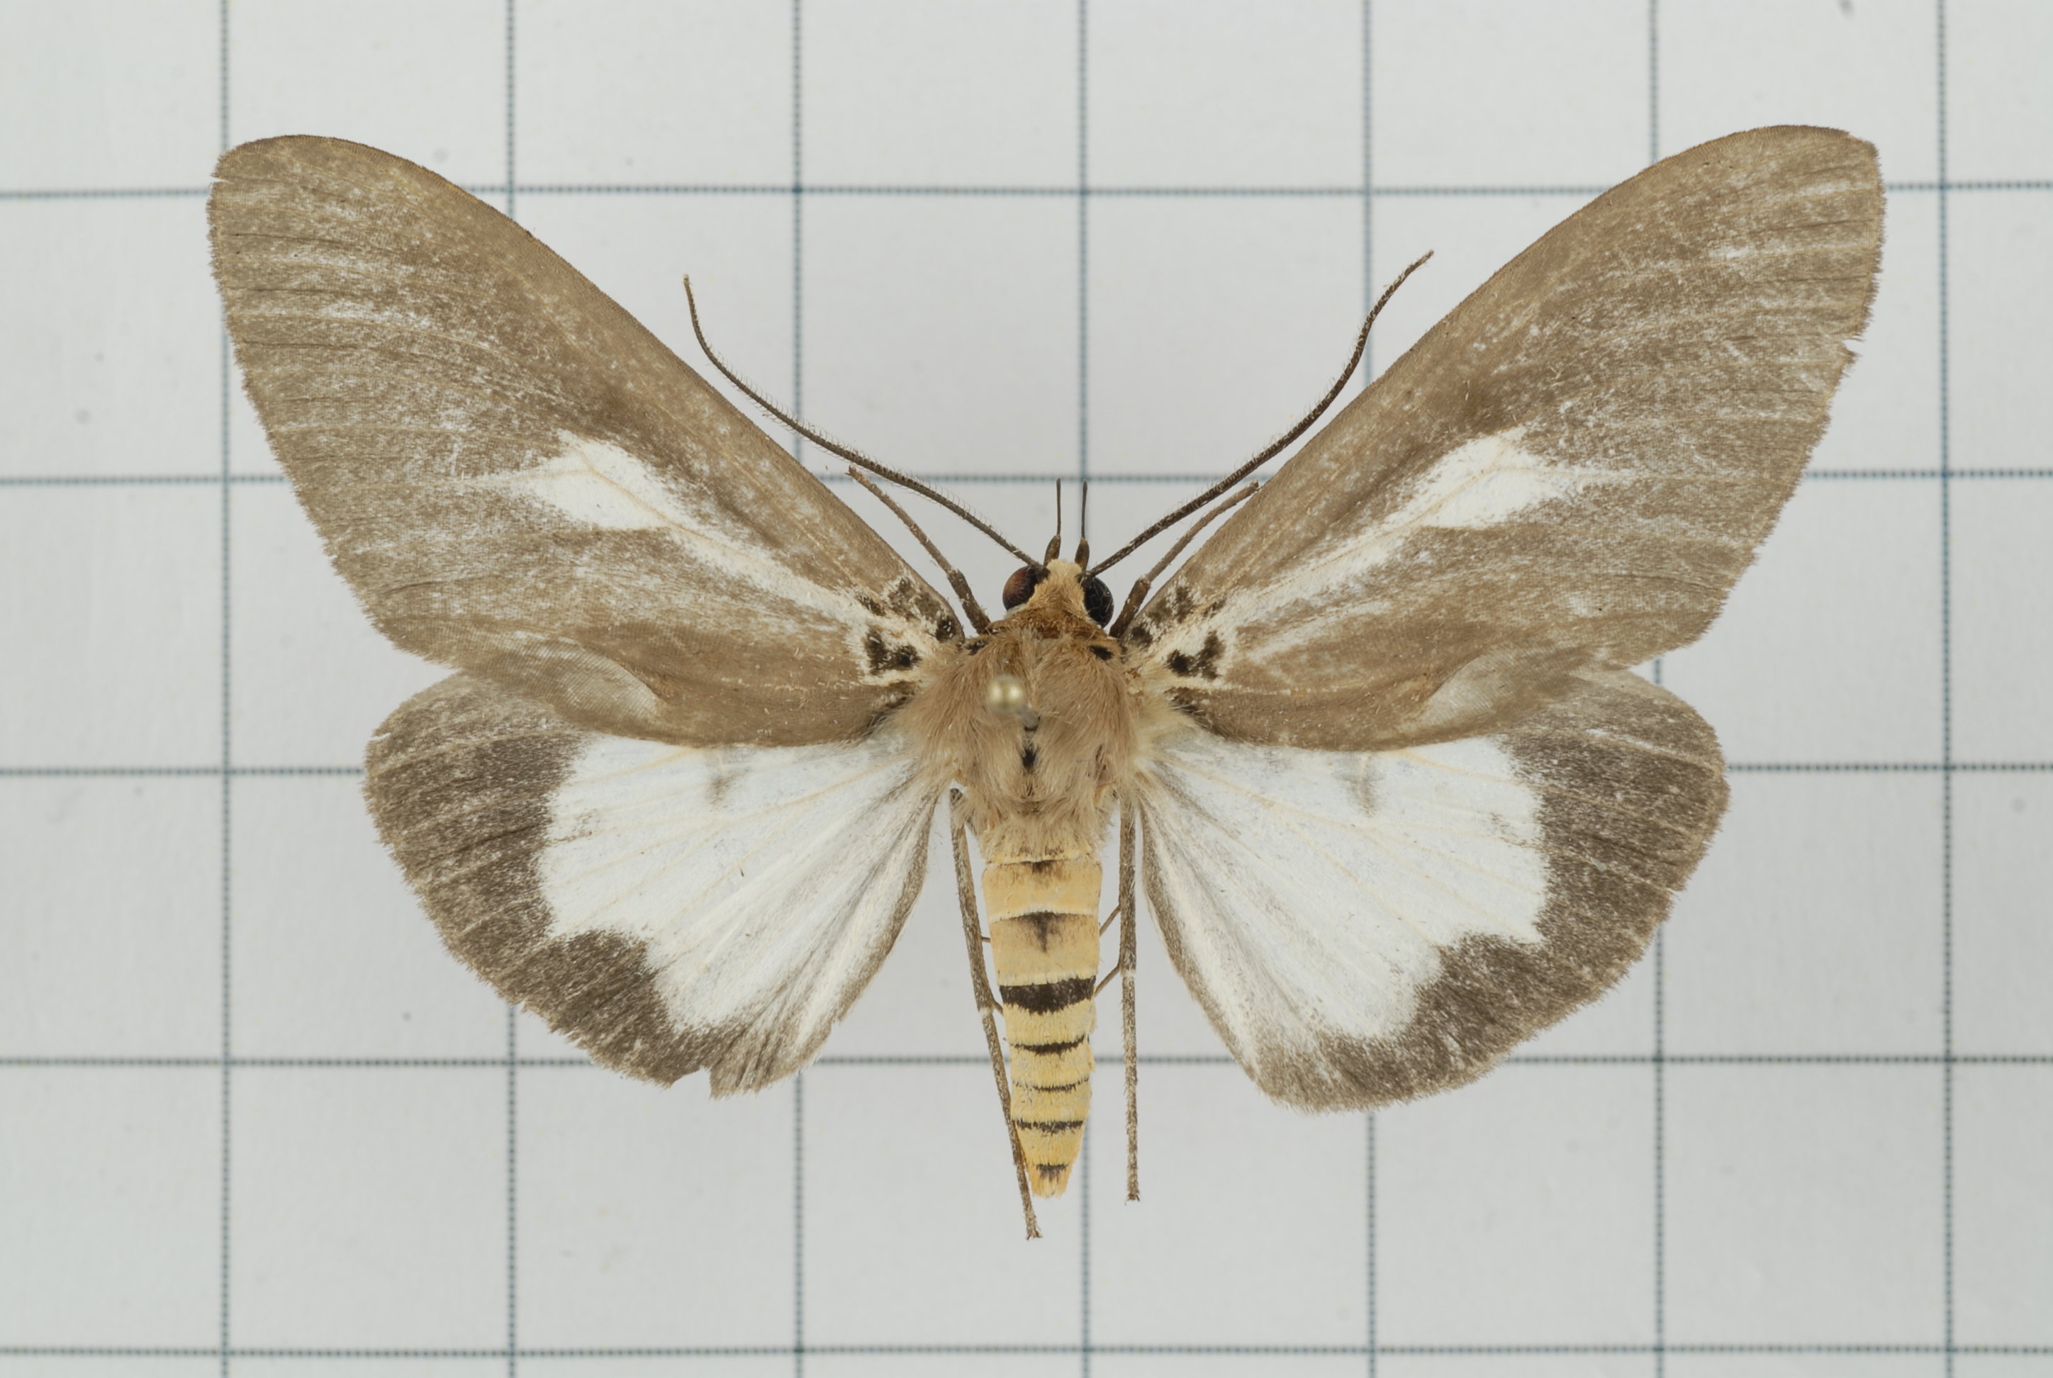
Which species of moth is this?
Asota heliconia zebrina
